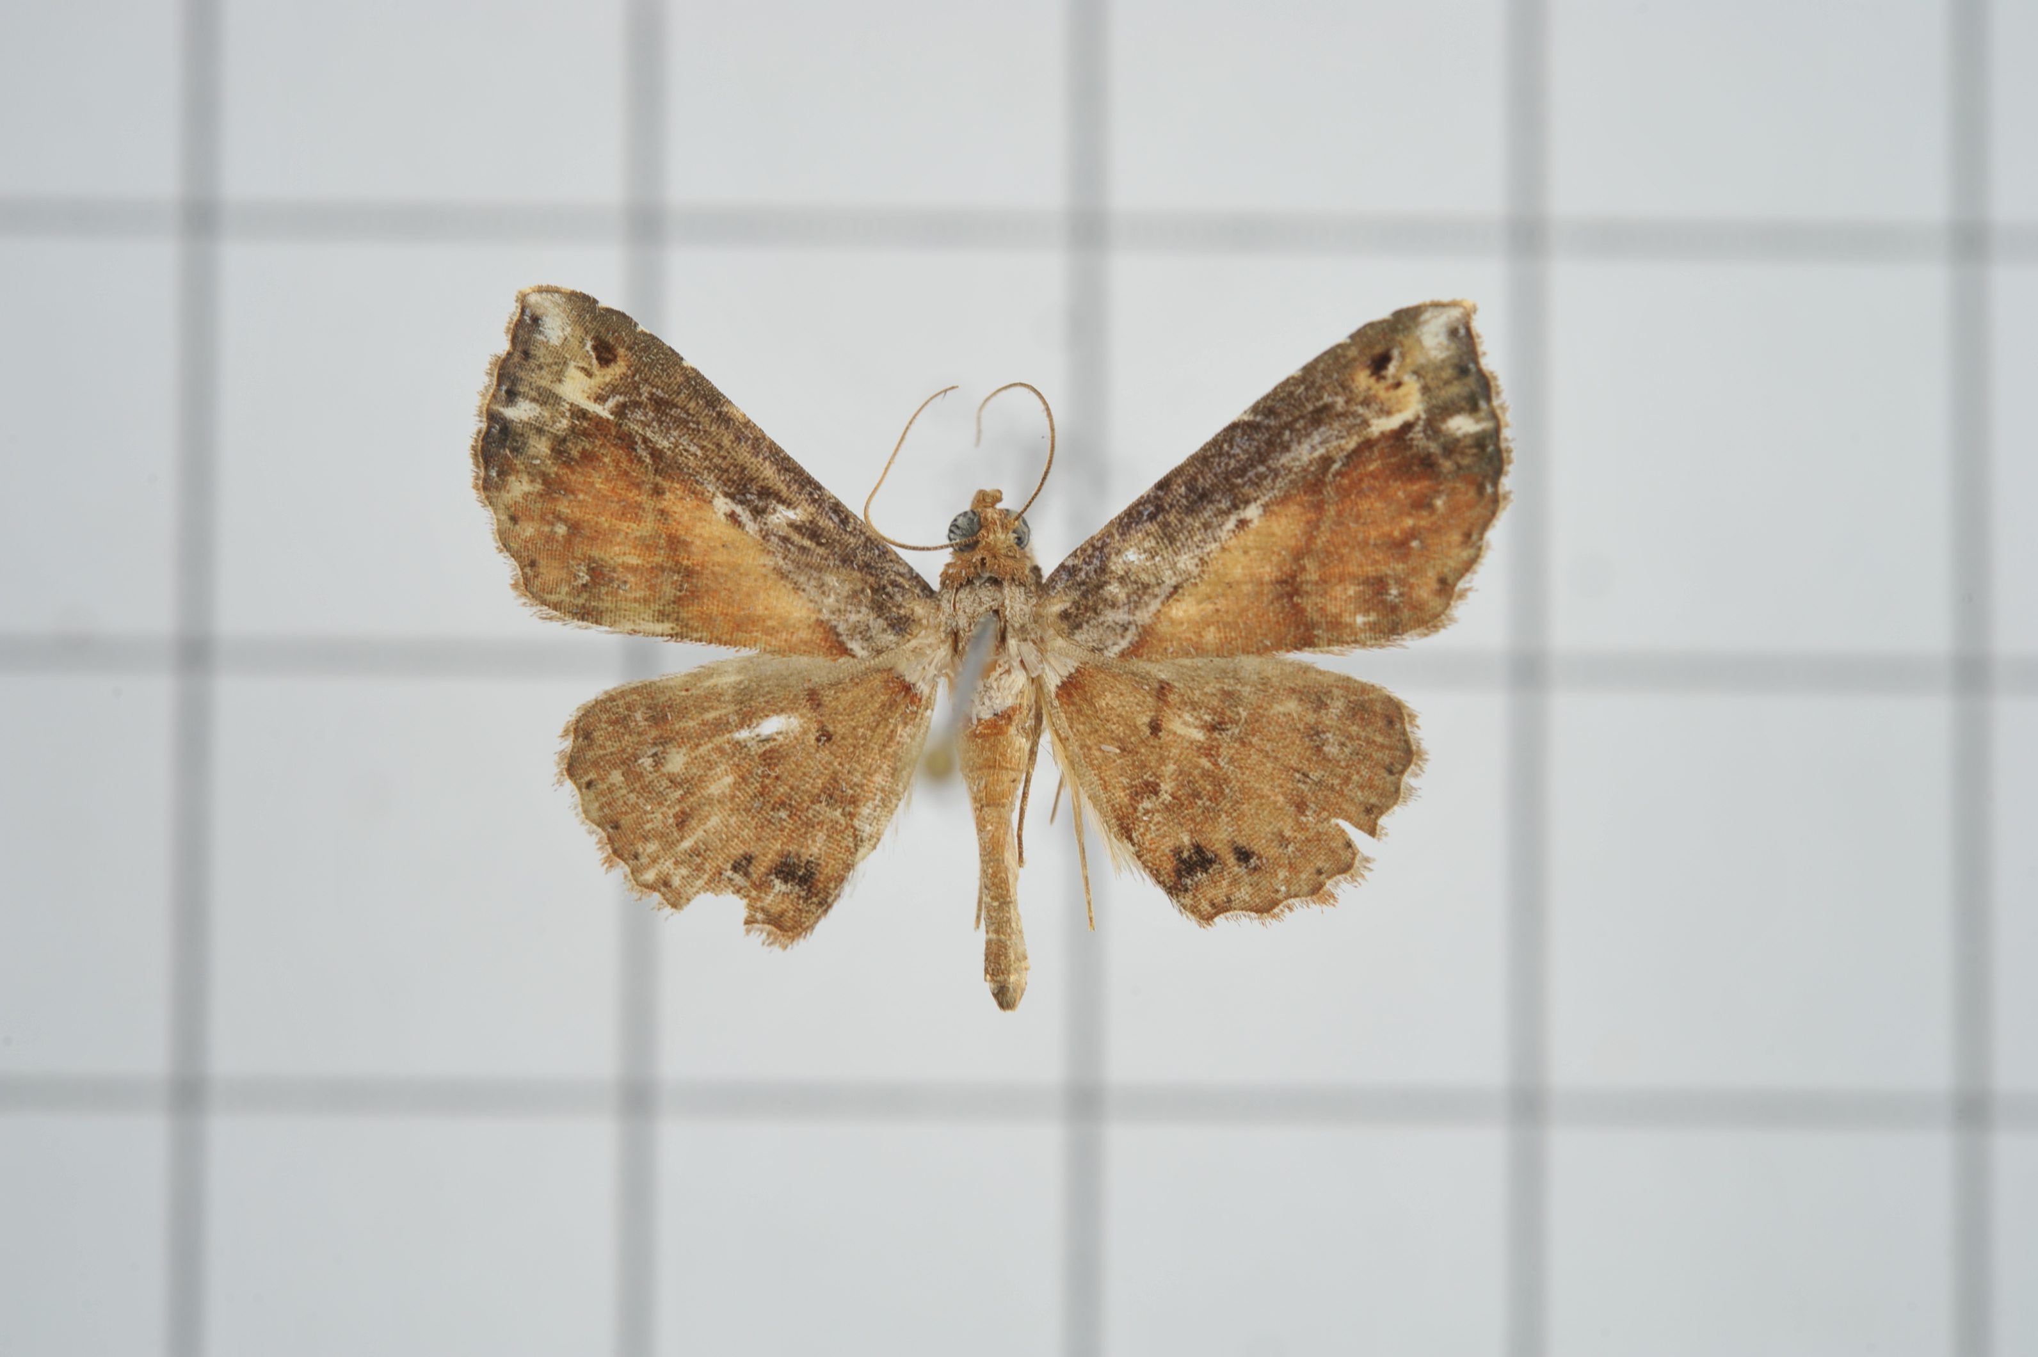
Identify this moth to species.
Zurobata vacillans
